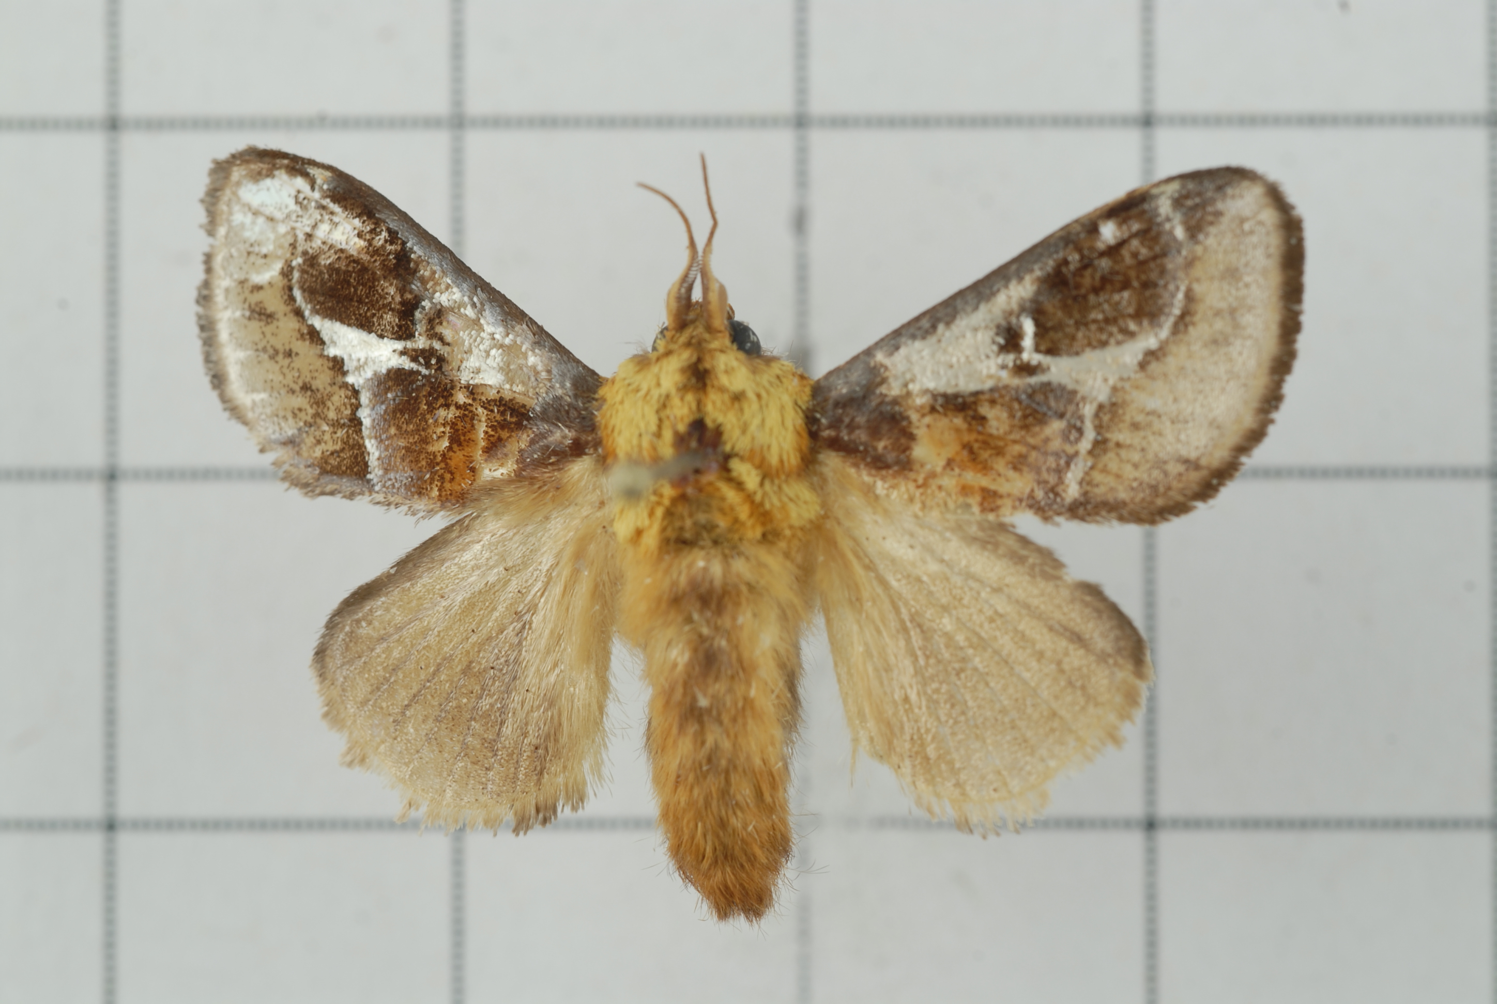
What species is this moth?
Miresa fulgida
